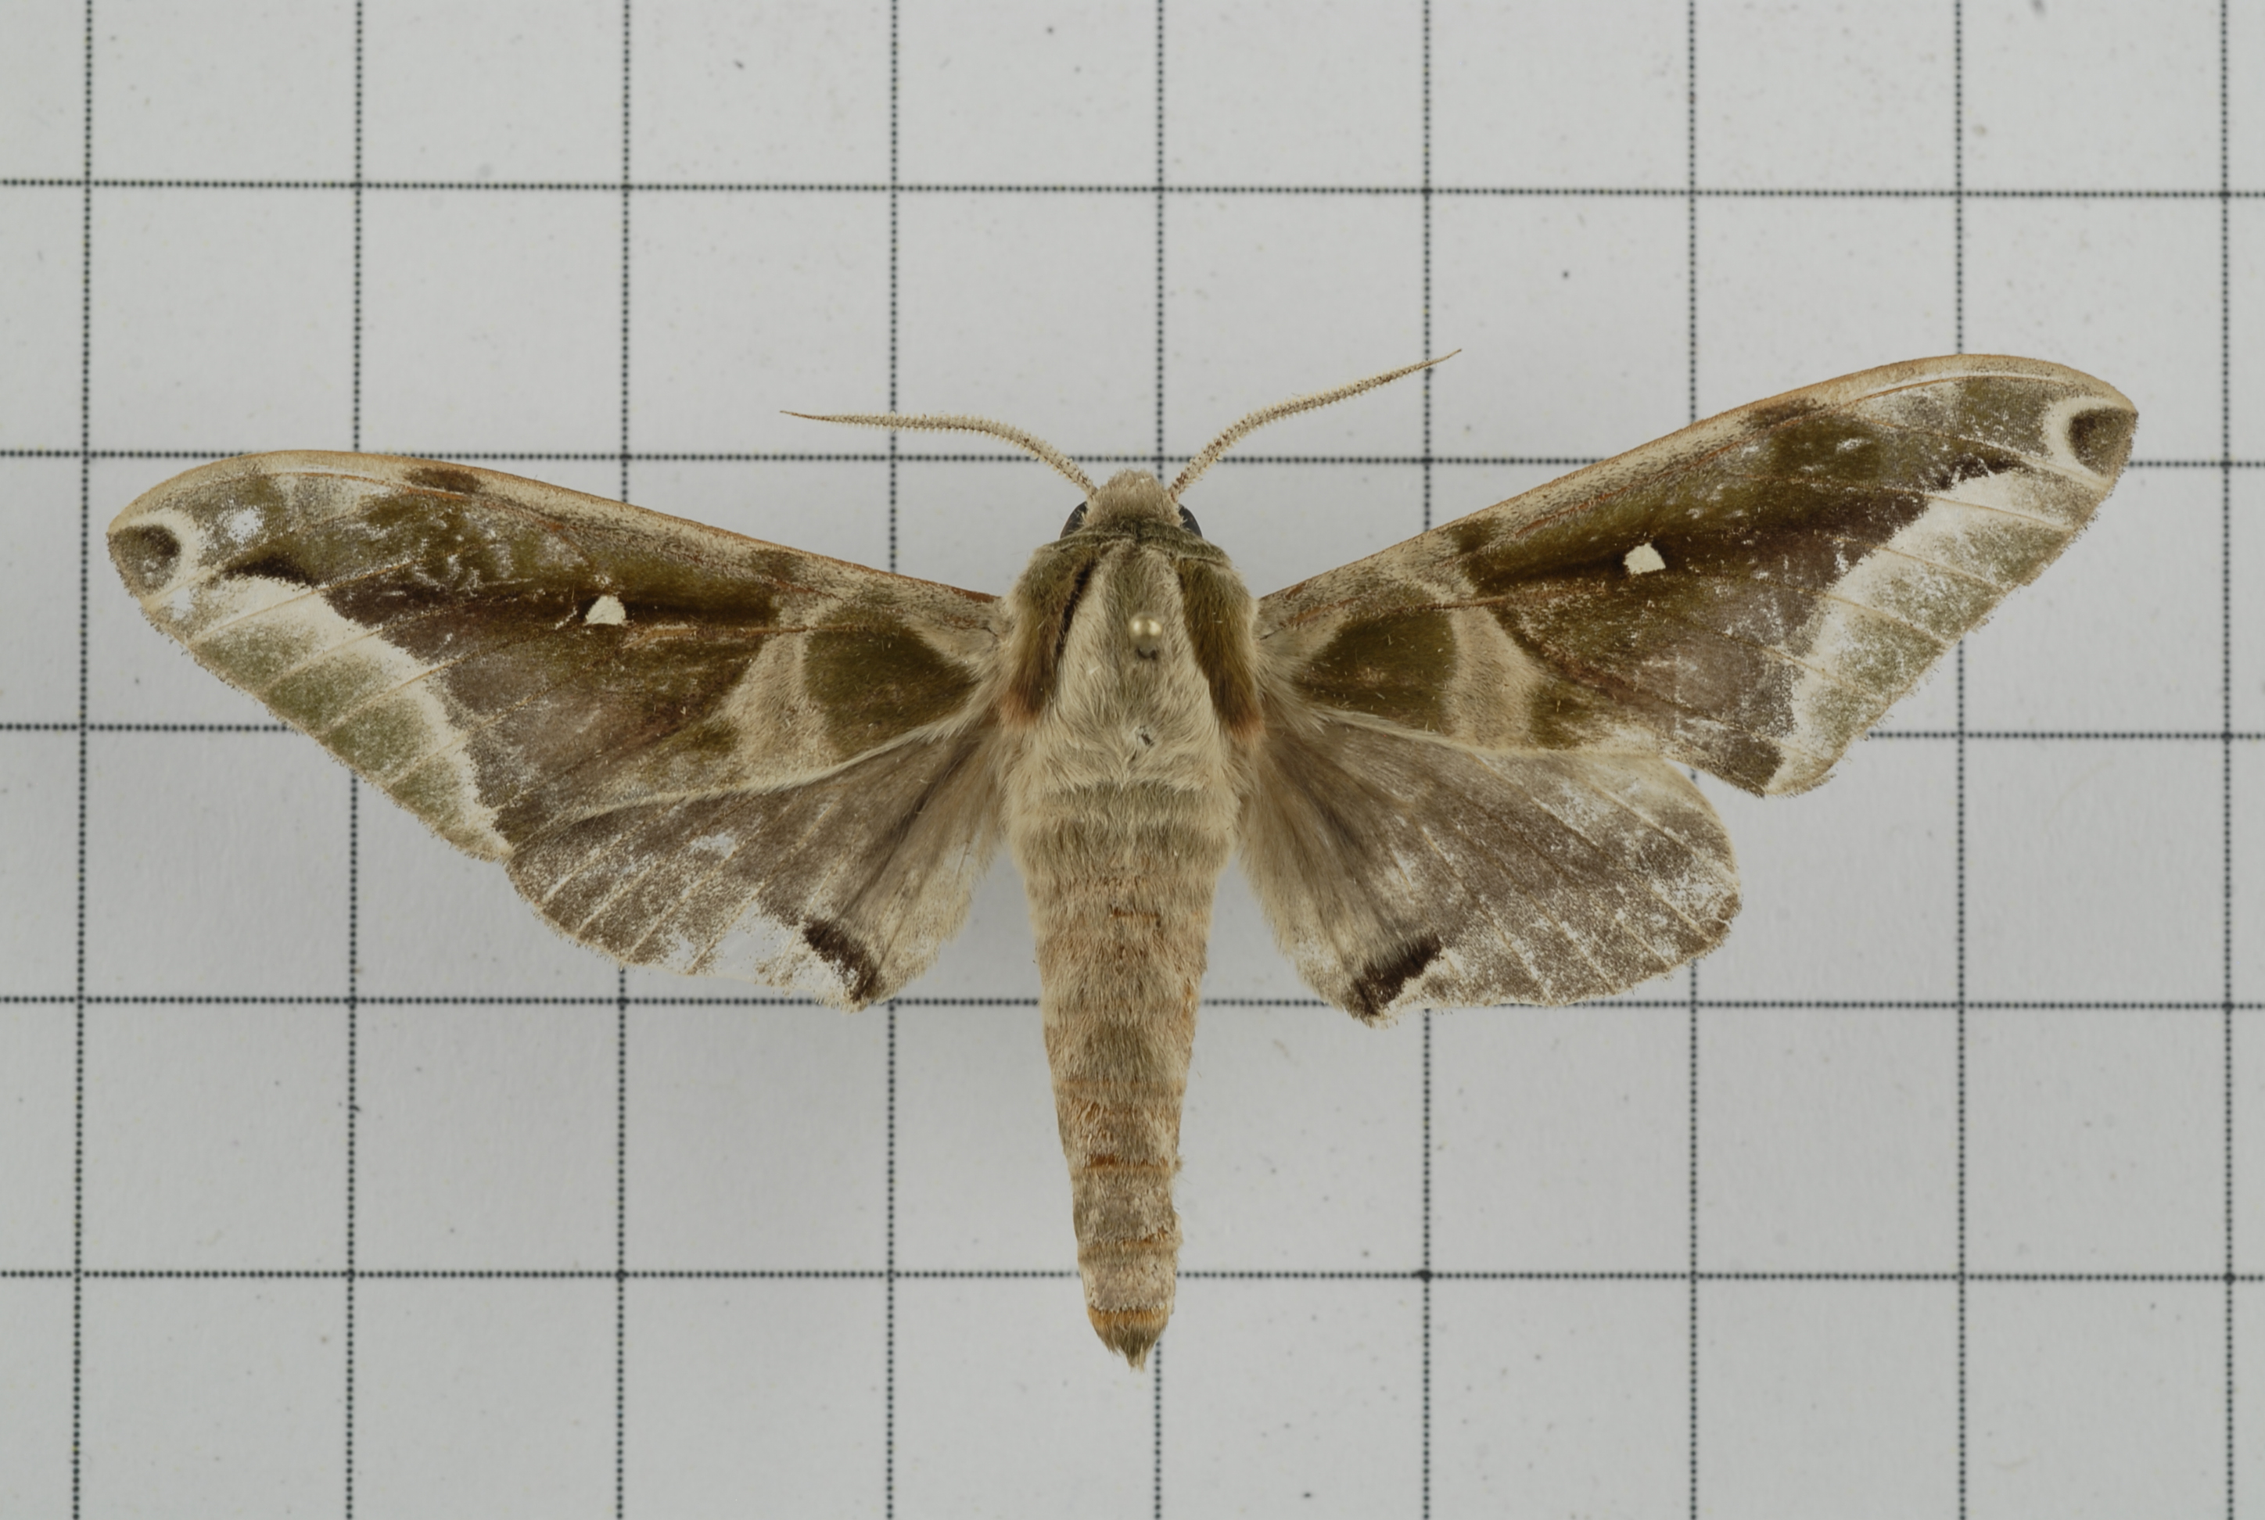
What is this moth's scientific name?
Parum colligata
